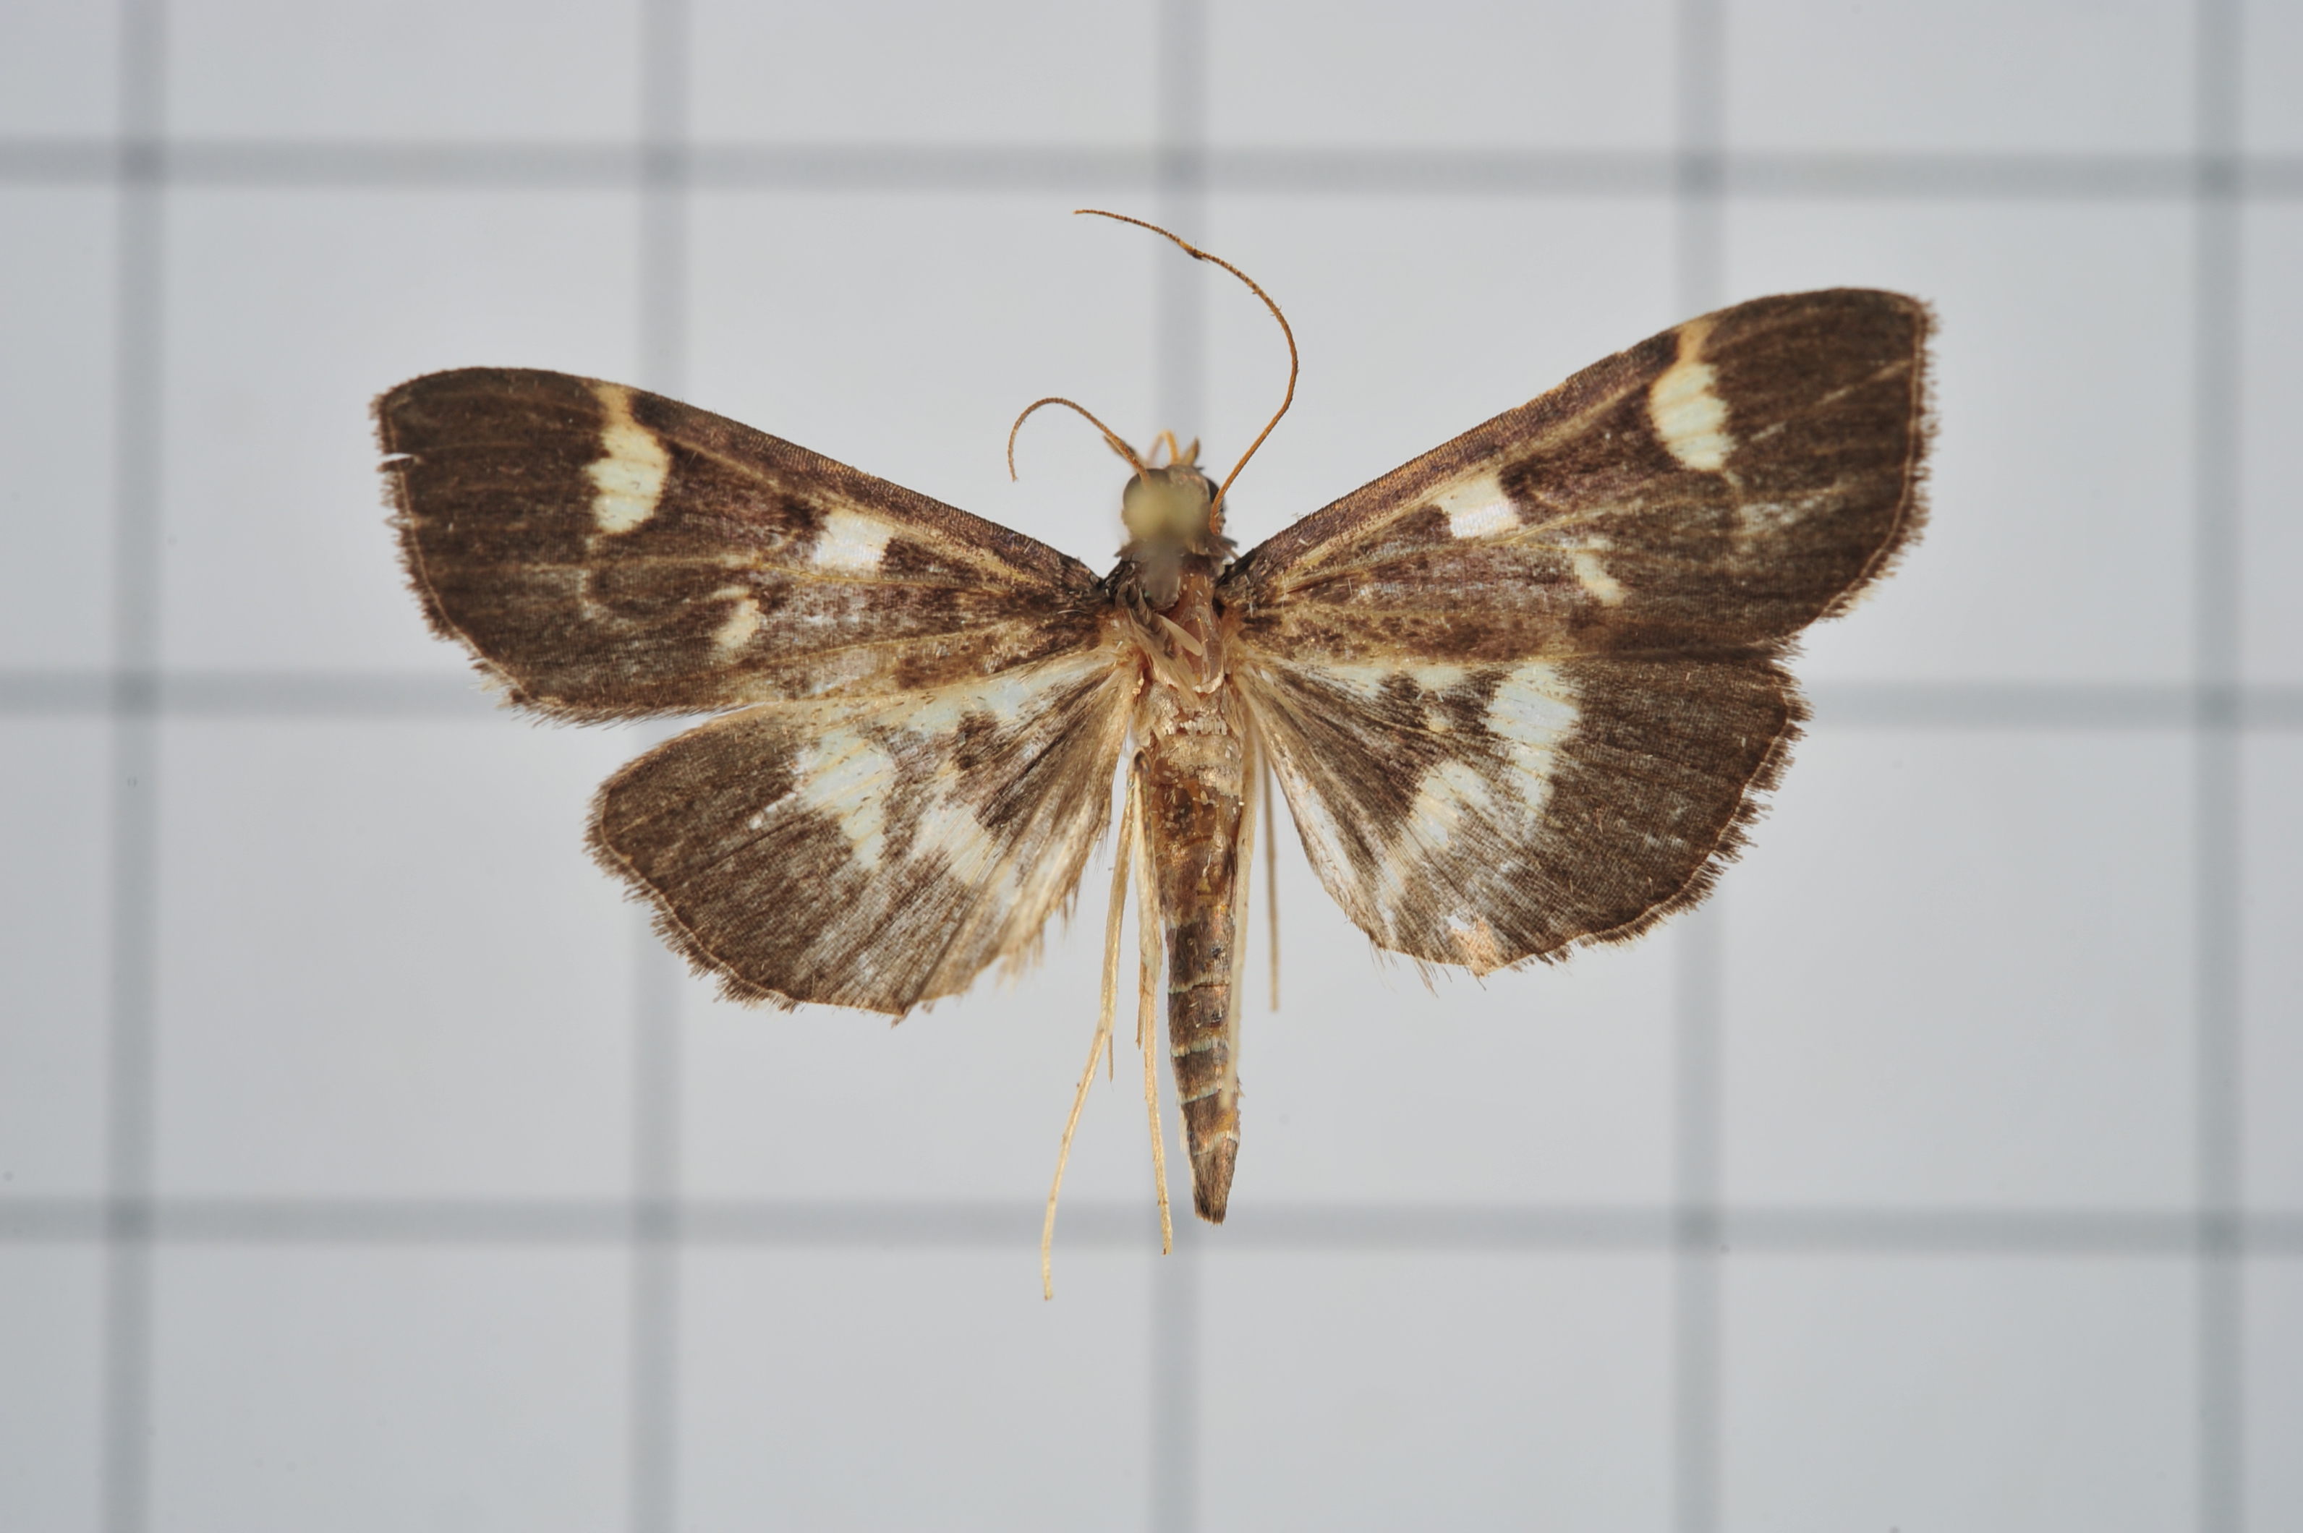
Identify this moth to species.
Herpetogramma luctuosalis
